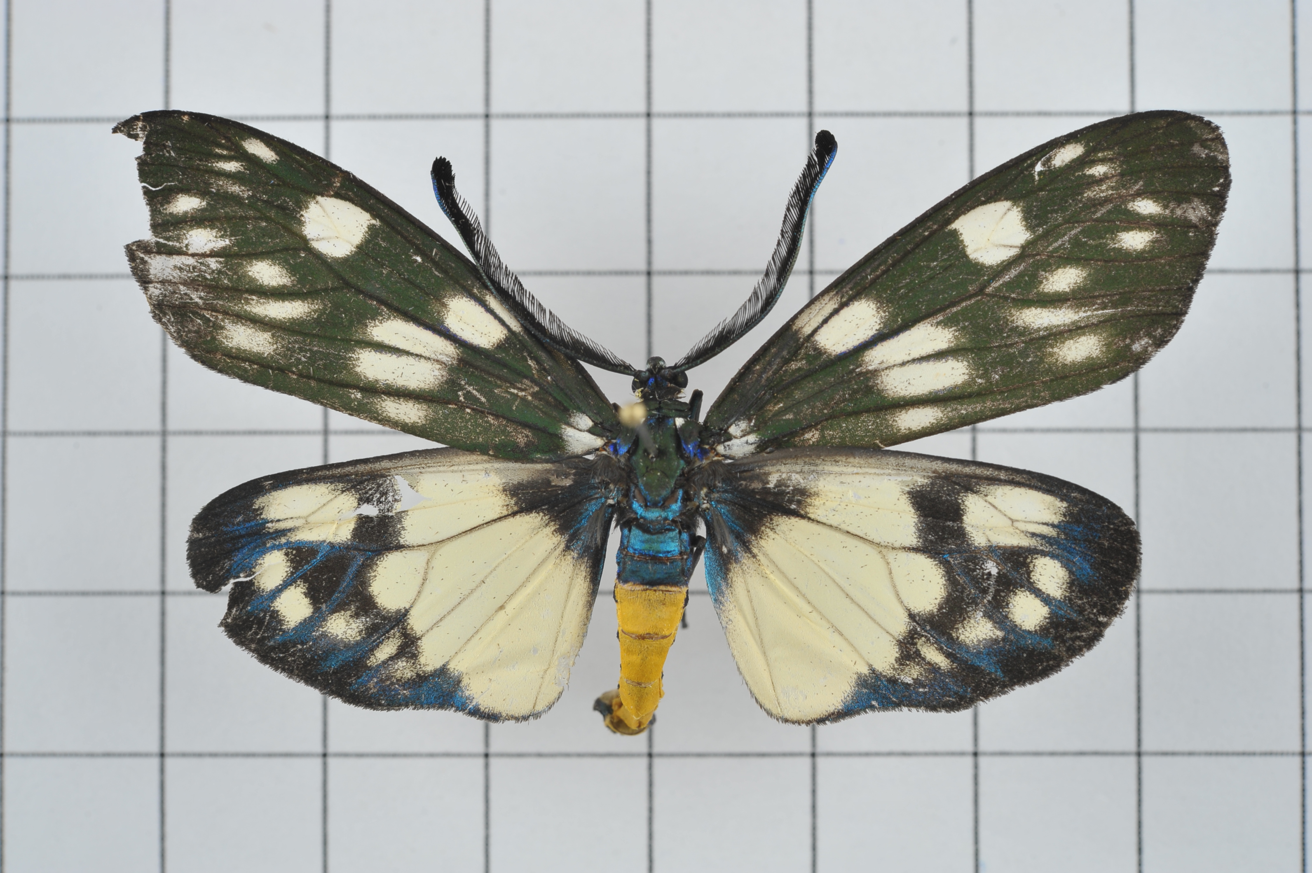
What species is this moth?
Eterusia aedea formosana
